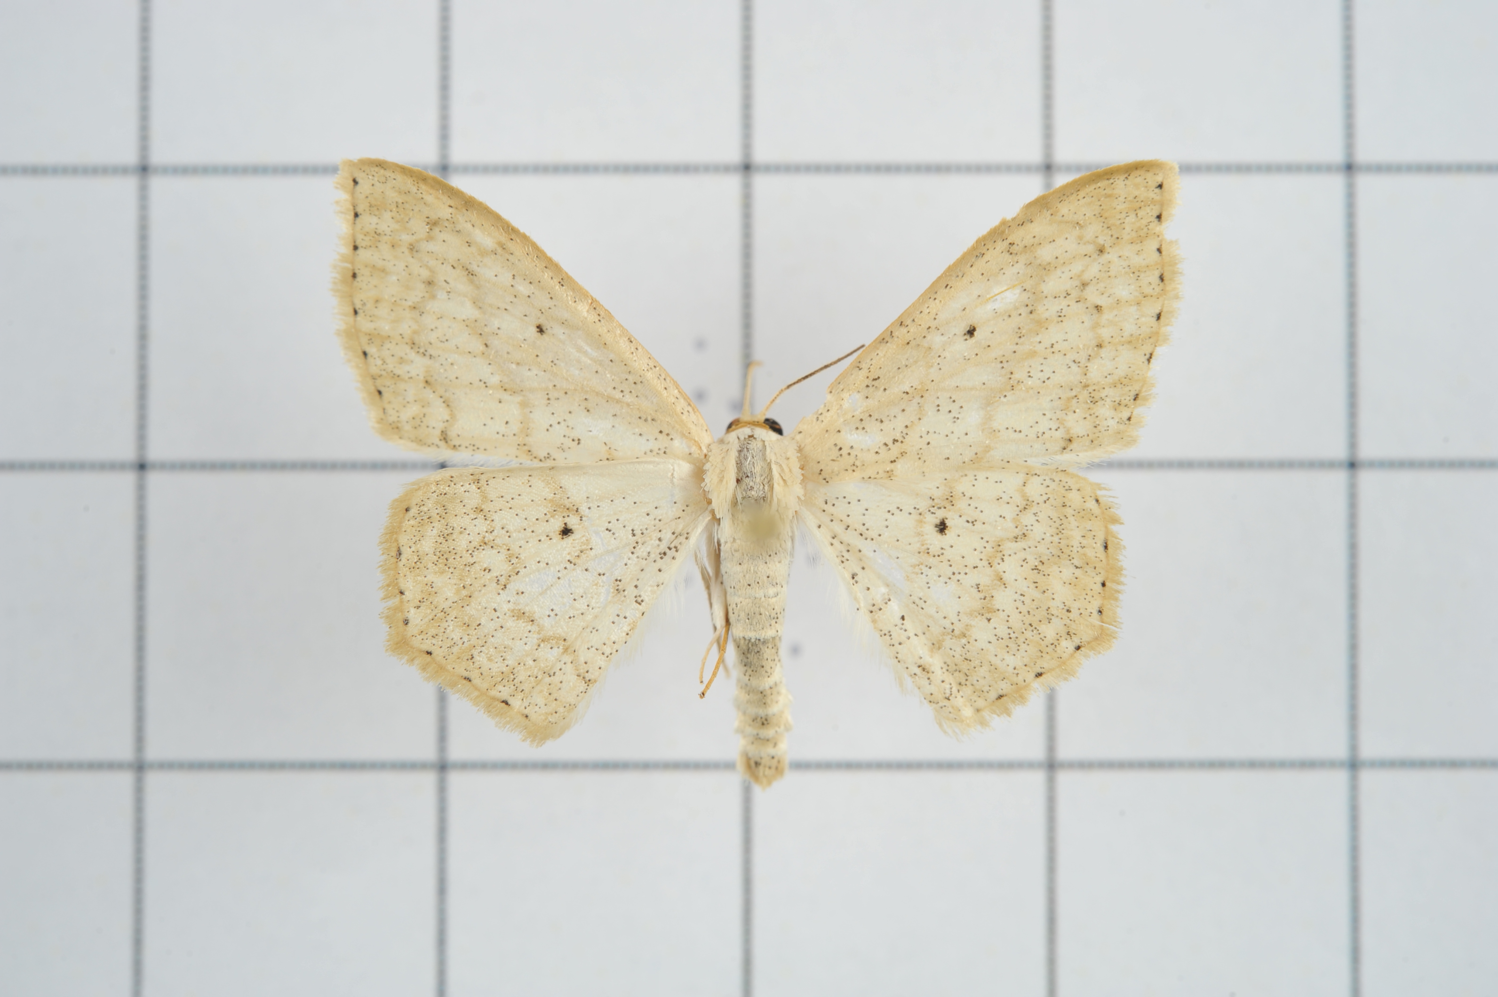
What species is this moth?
Scopula attentata
